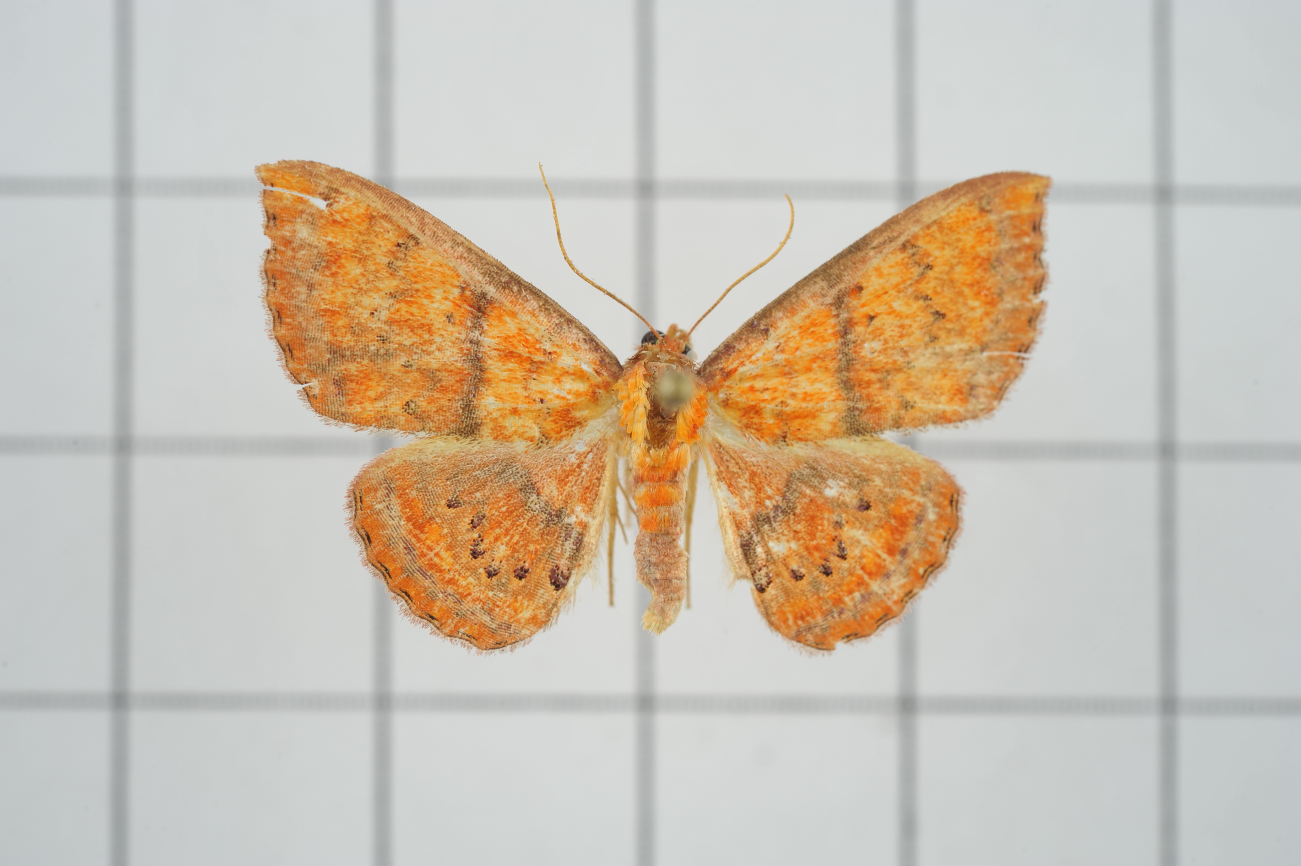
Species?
Homodes vivida
